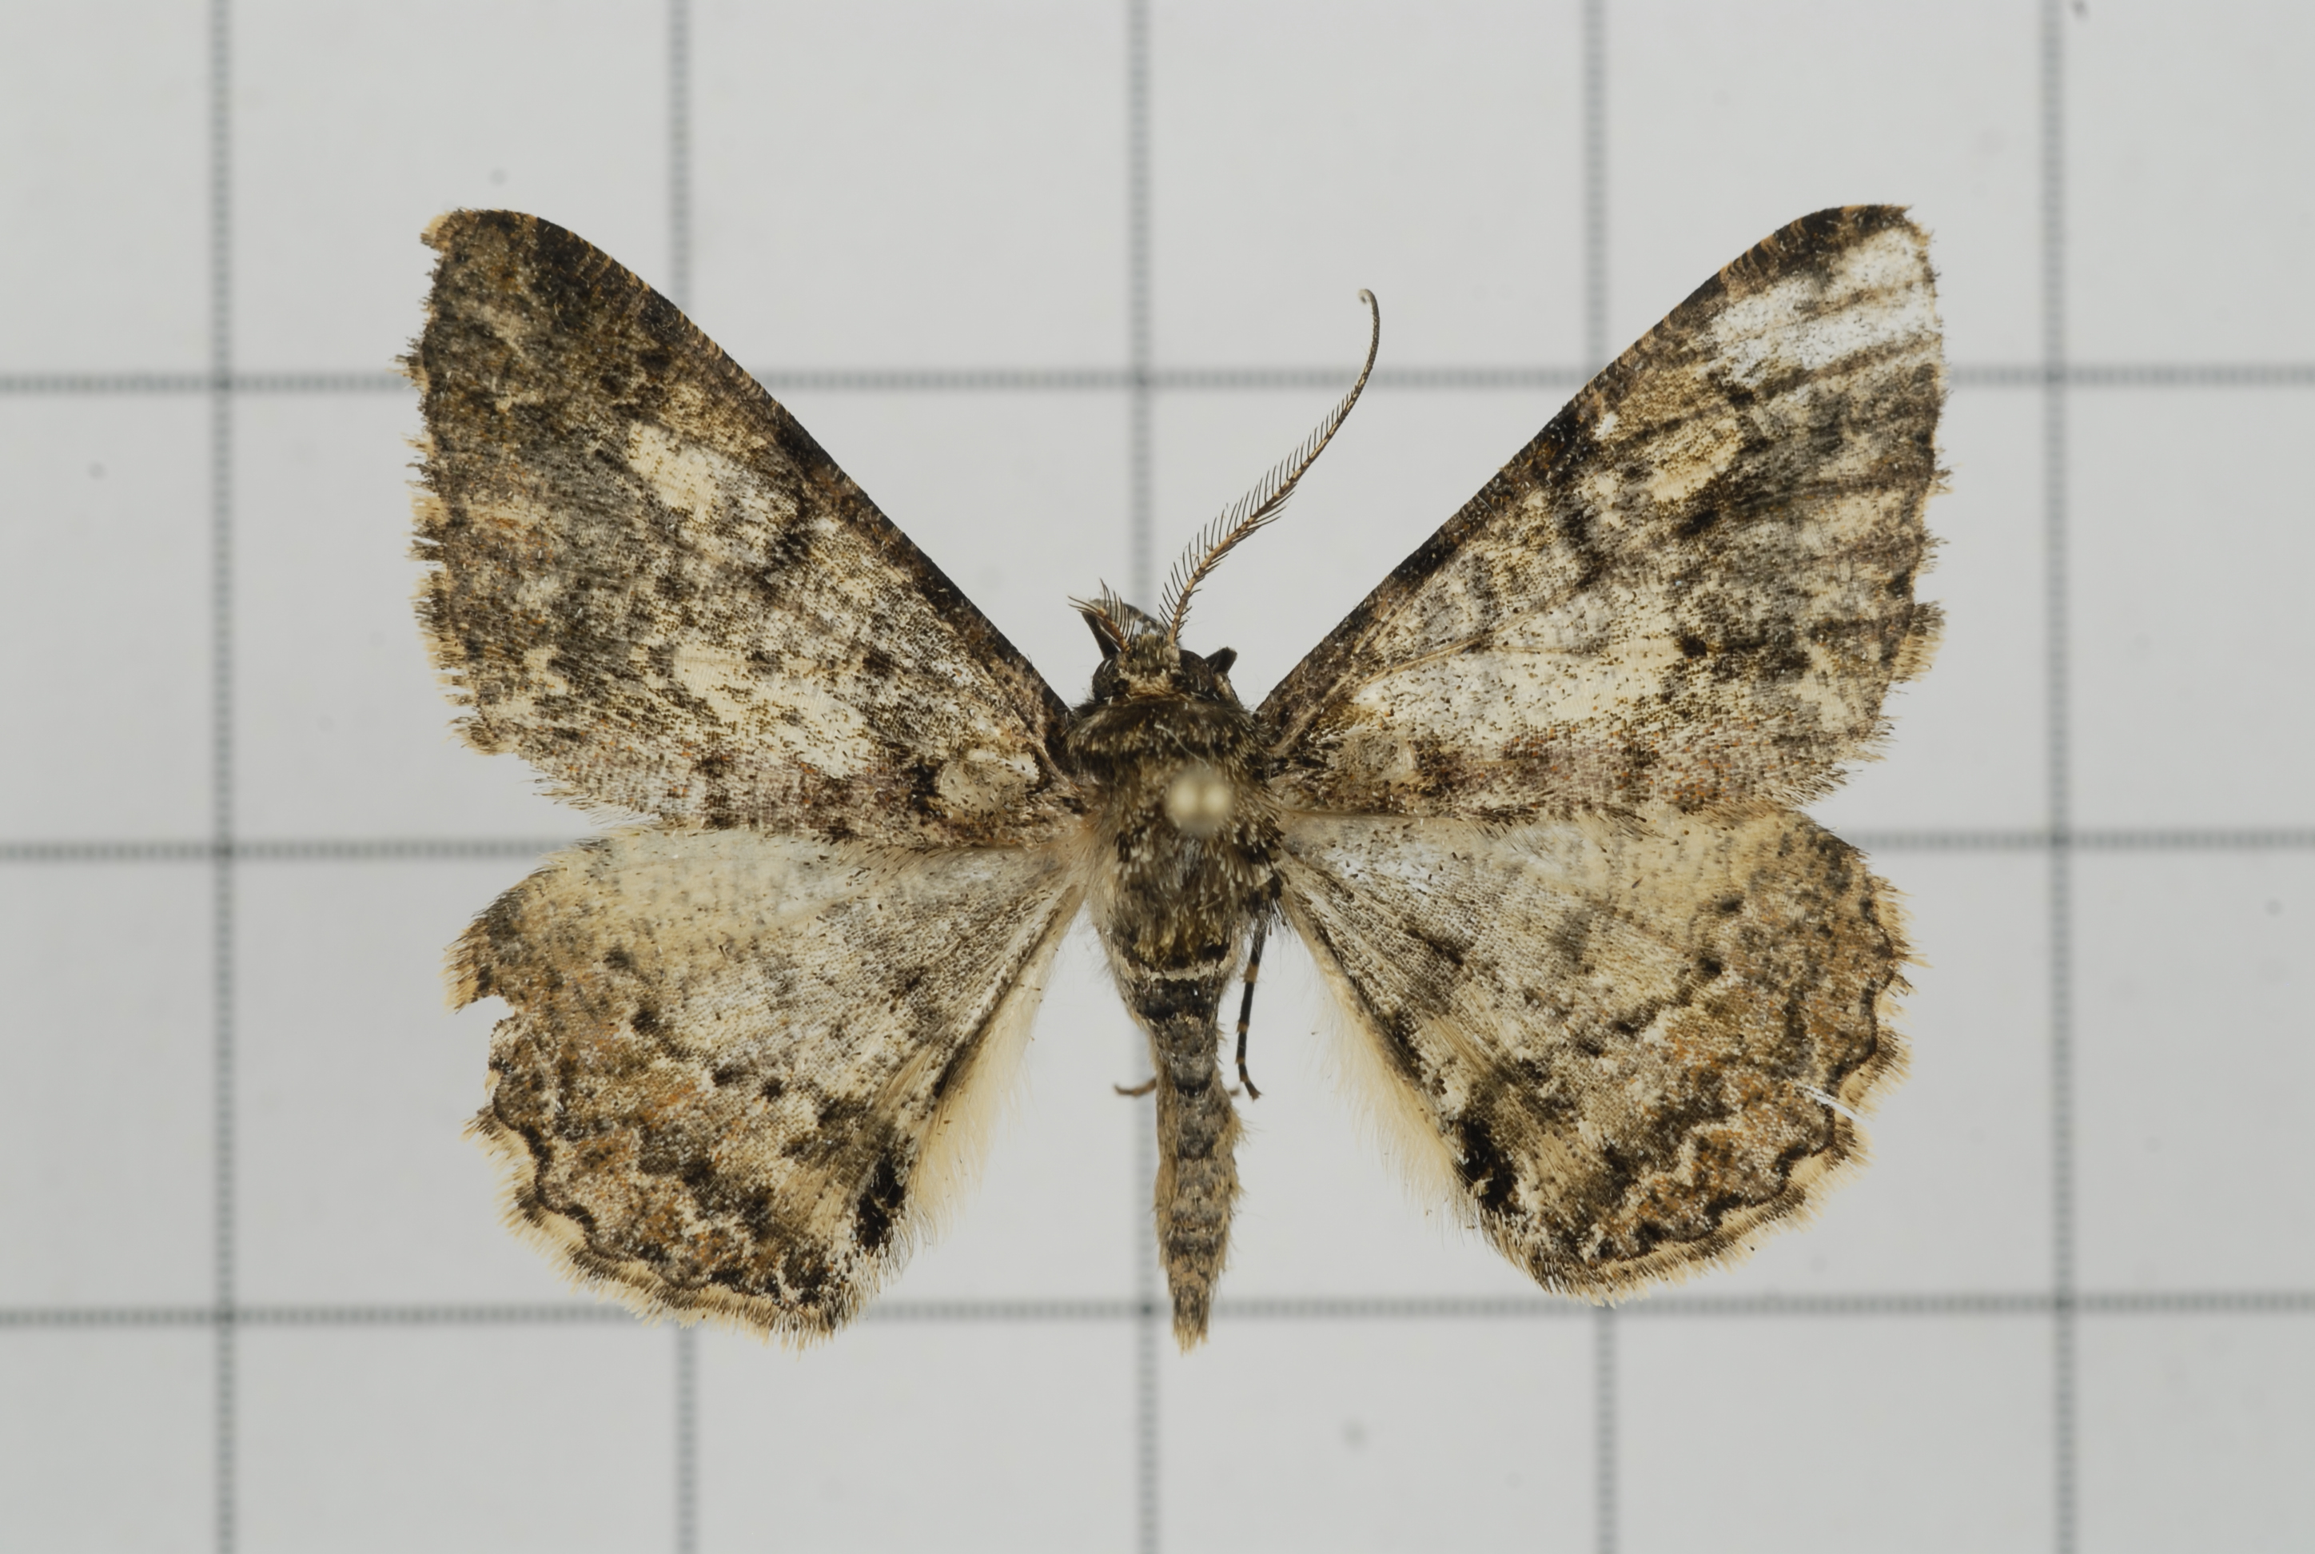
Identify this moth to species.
Alcis taiwanovariegata
